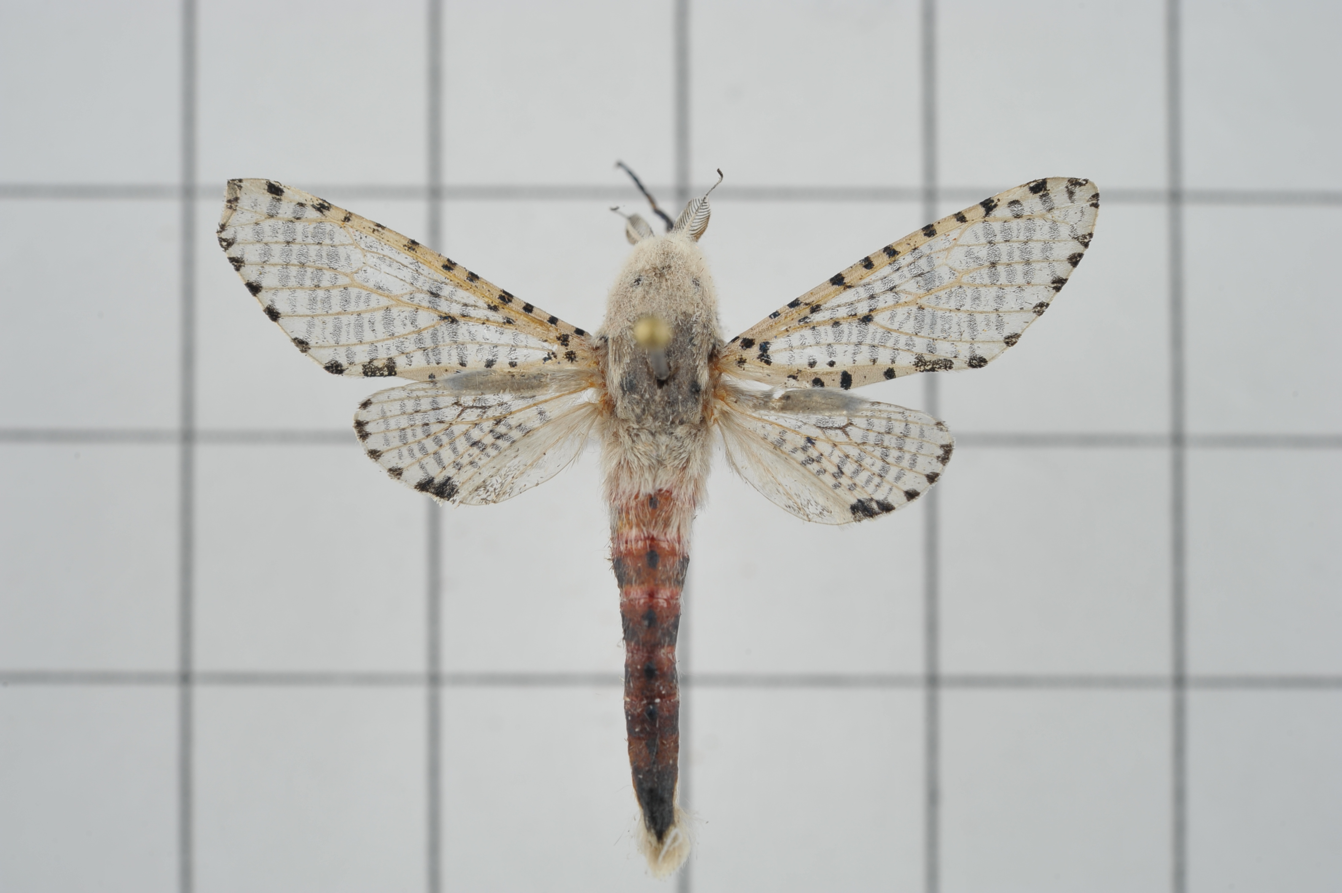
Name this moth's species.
Polyphagozerra coffeae
